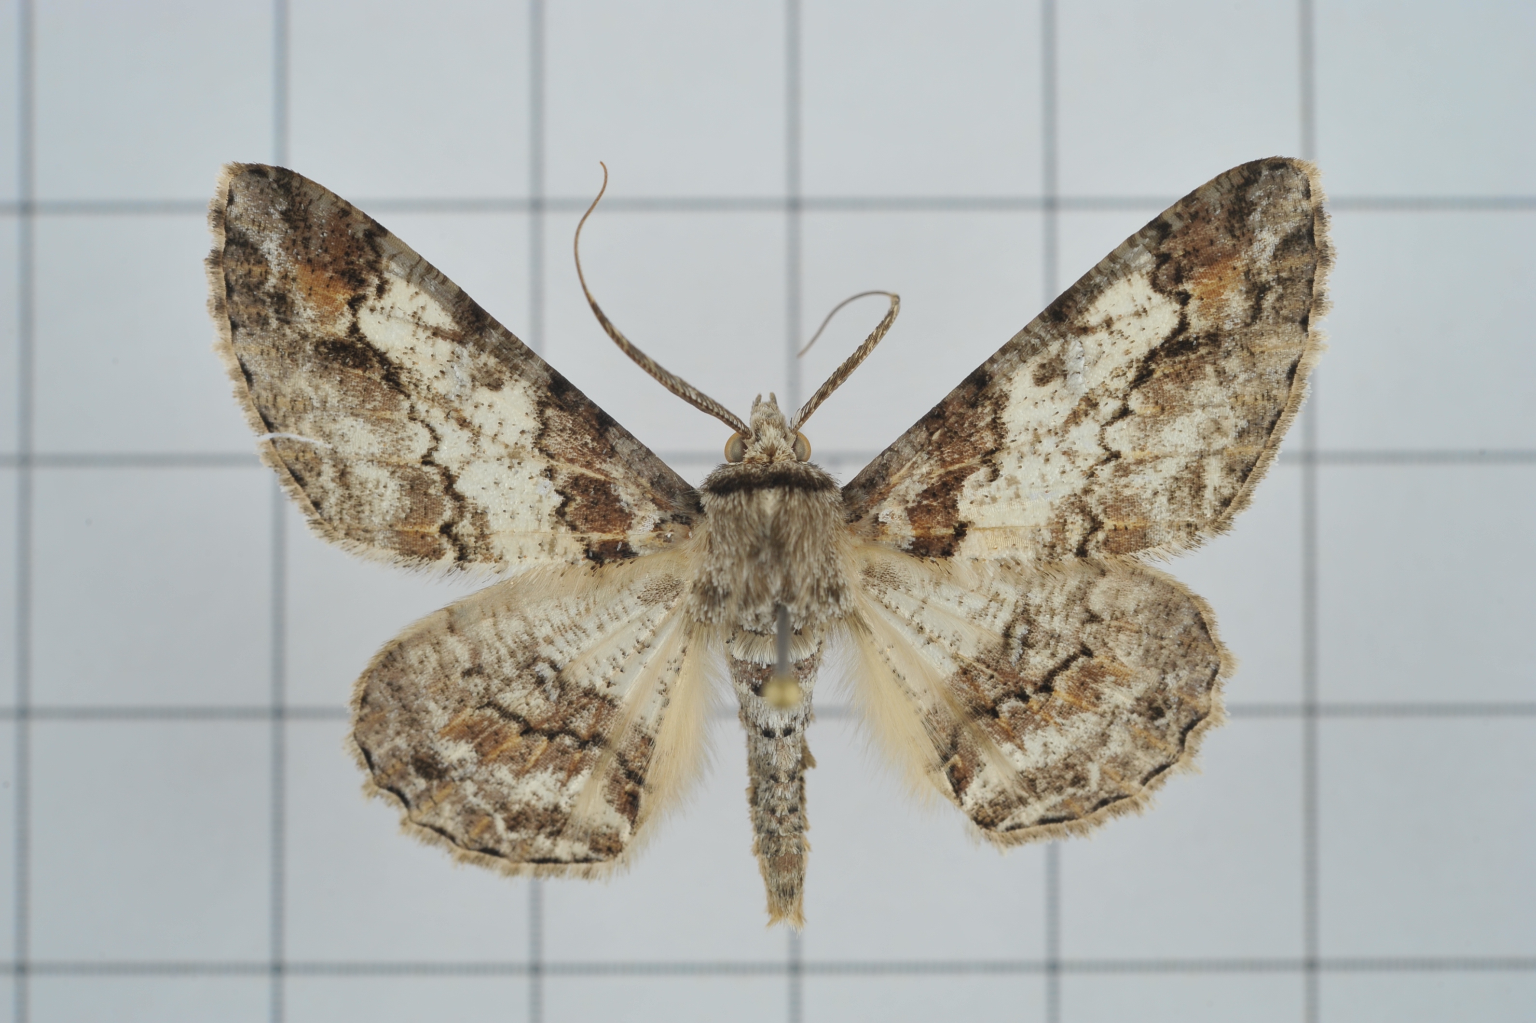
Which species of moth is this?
Cleora fraterna
